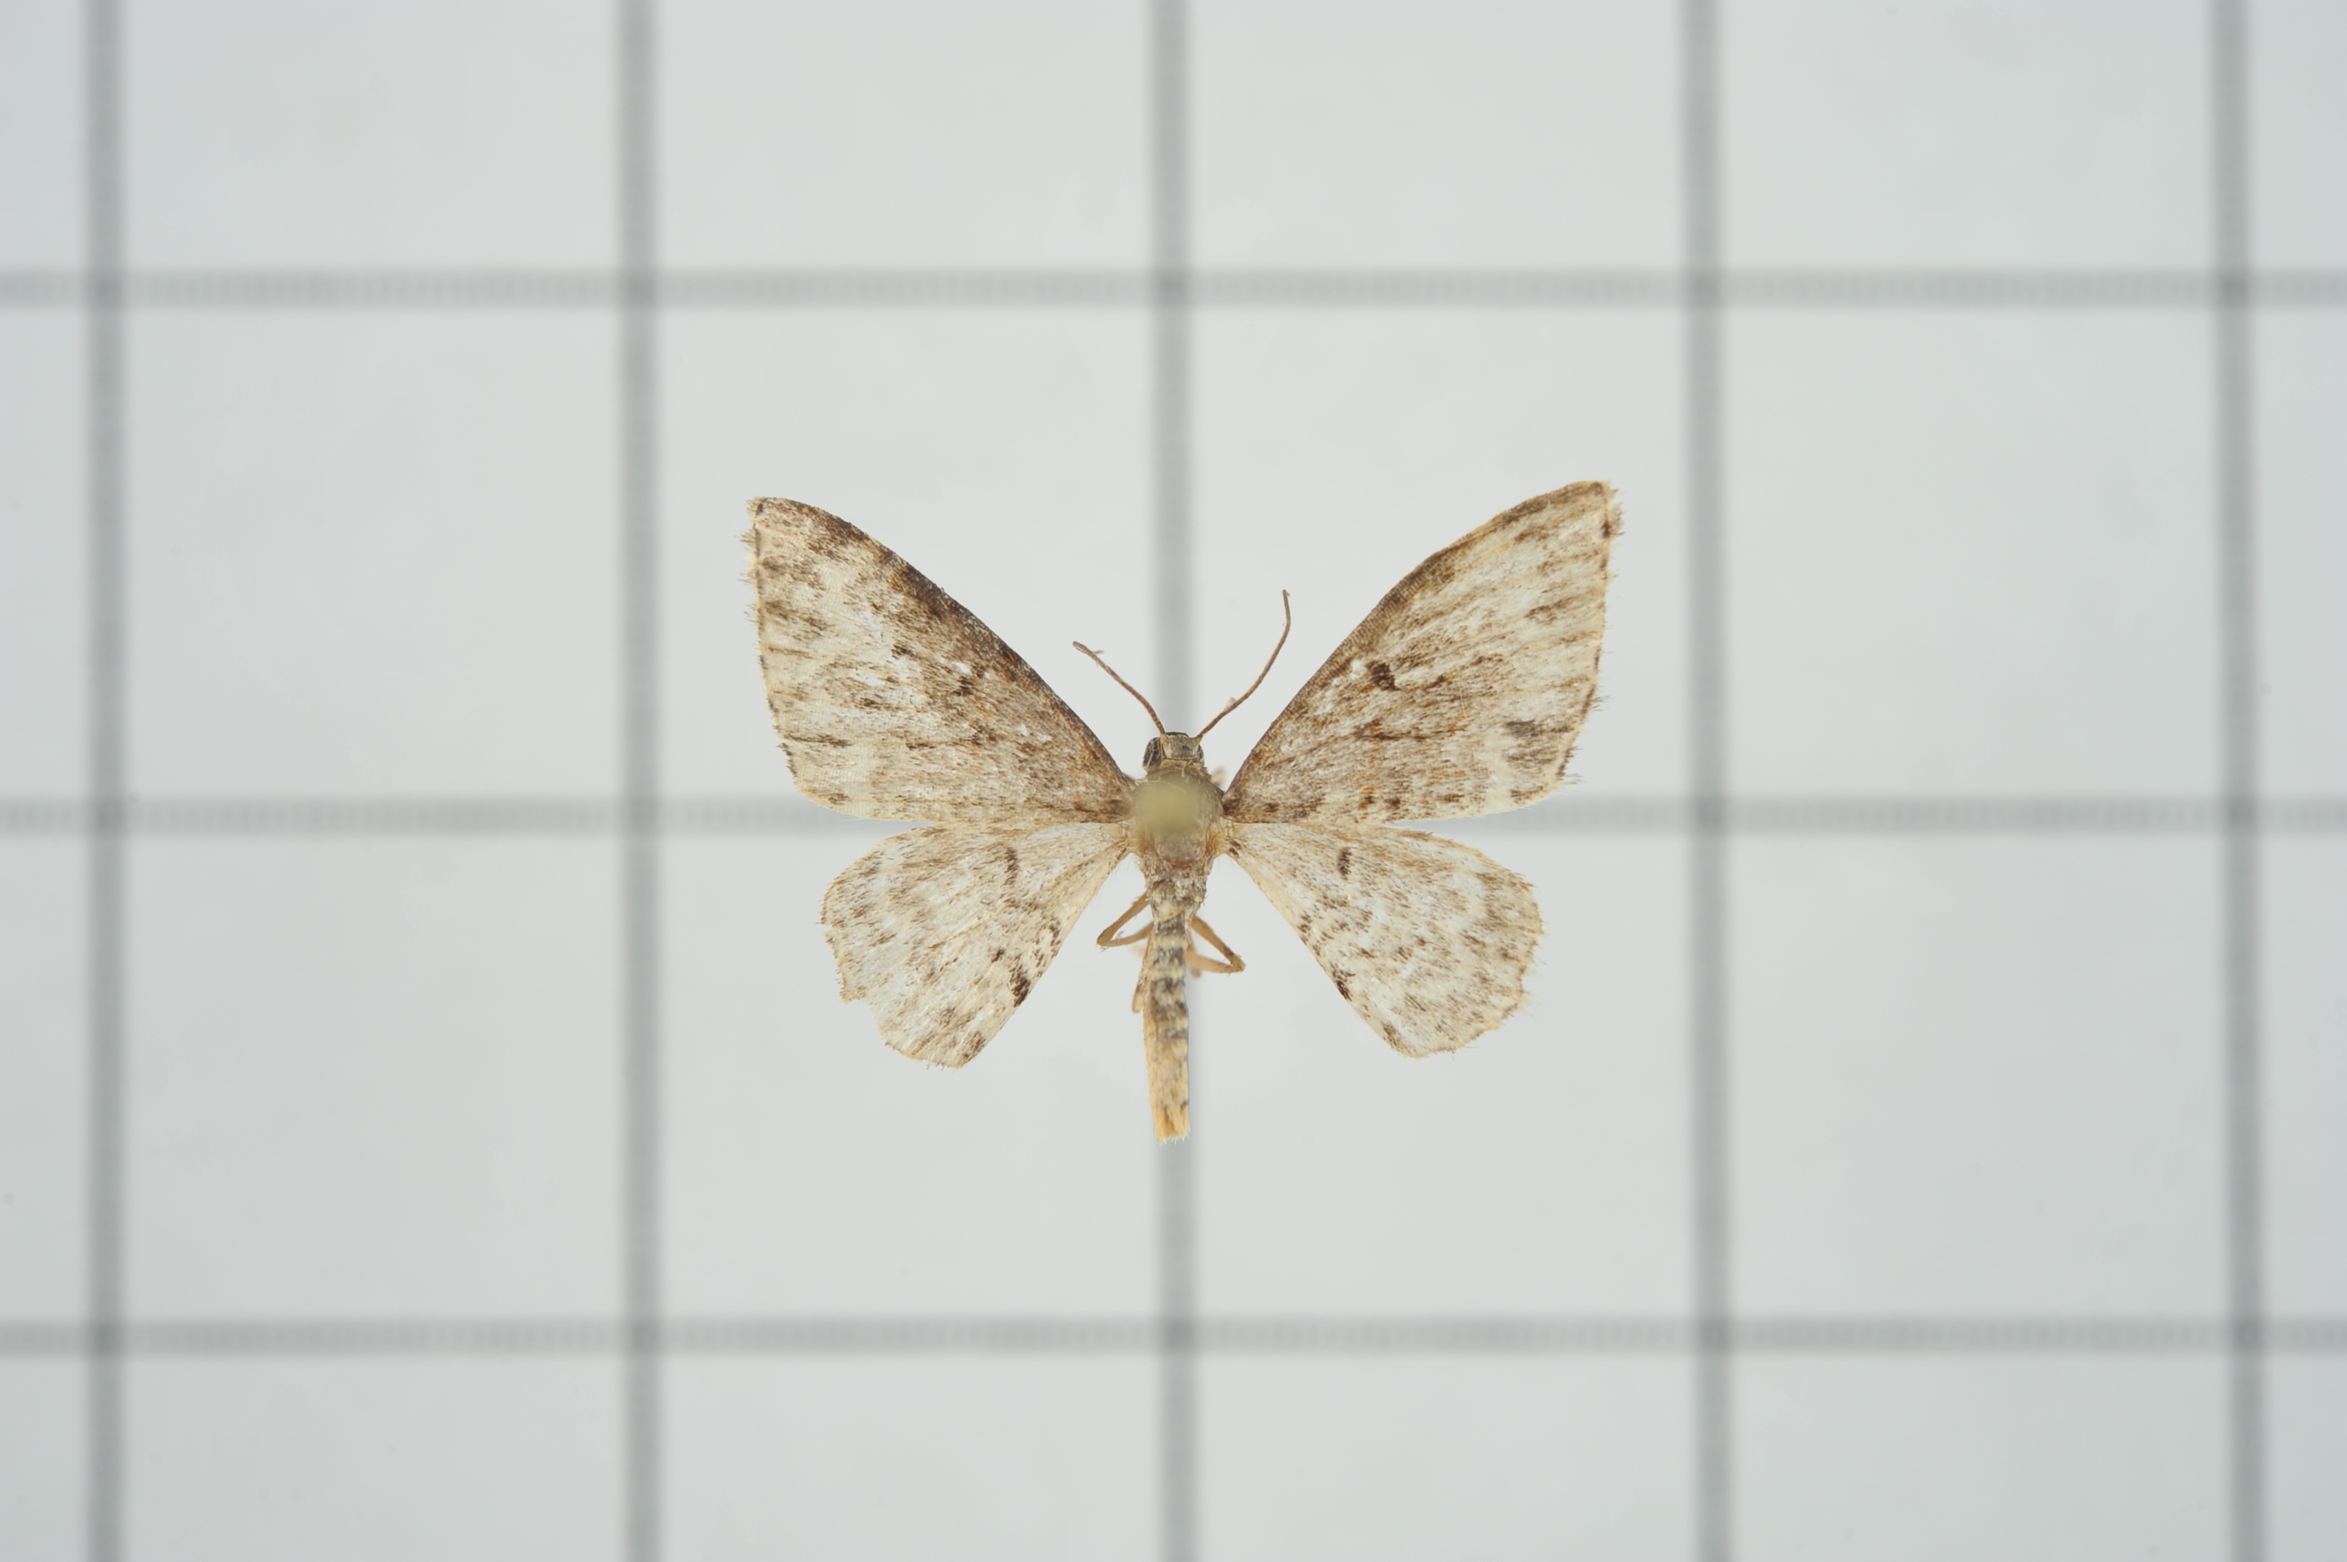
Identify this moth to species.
Hydrelia enisaria
